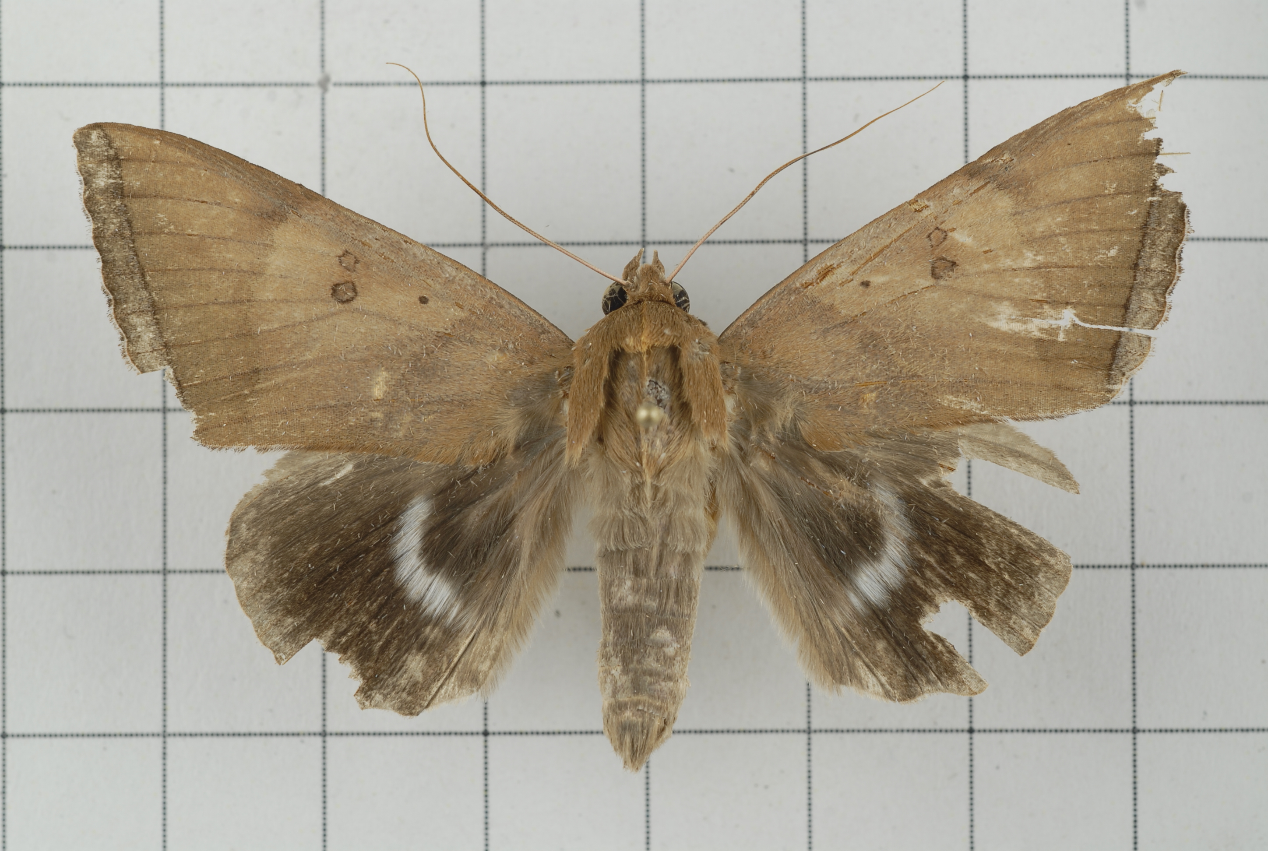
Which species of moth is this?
Artena dotata
